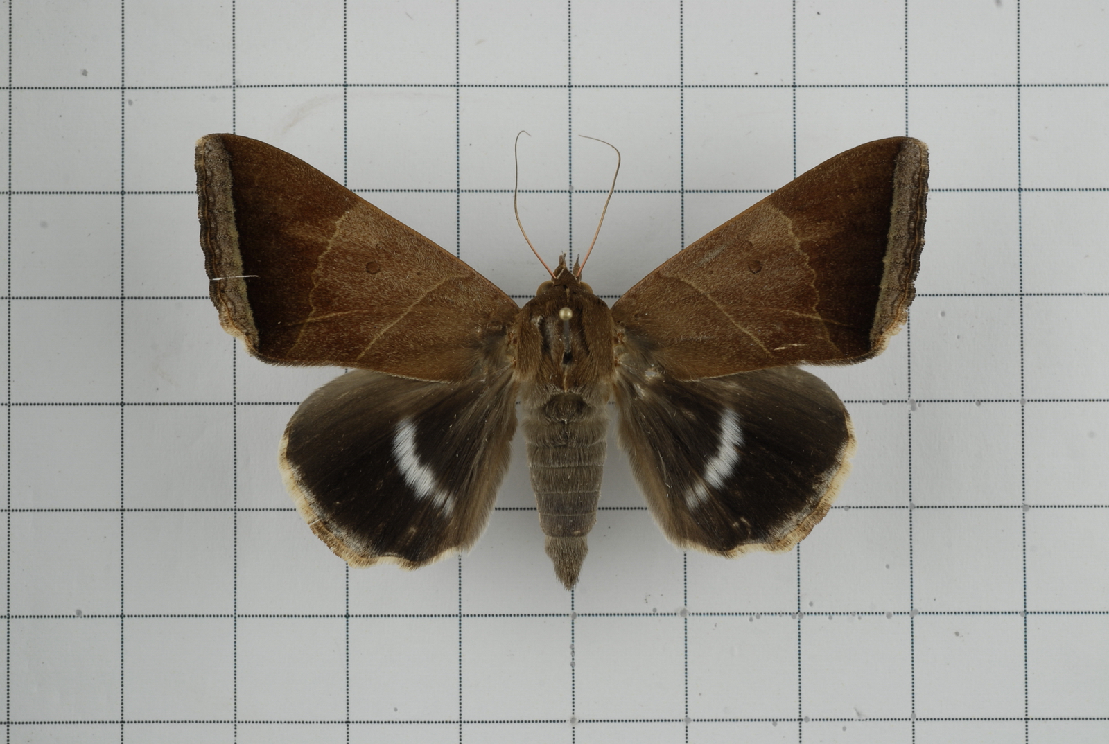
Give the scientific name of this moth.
Artena dotata
